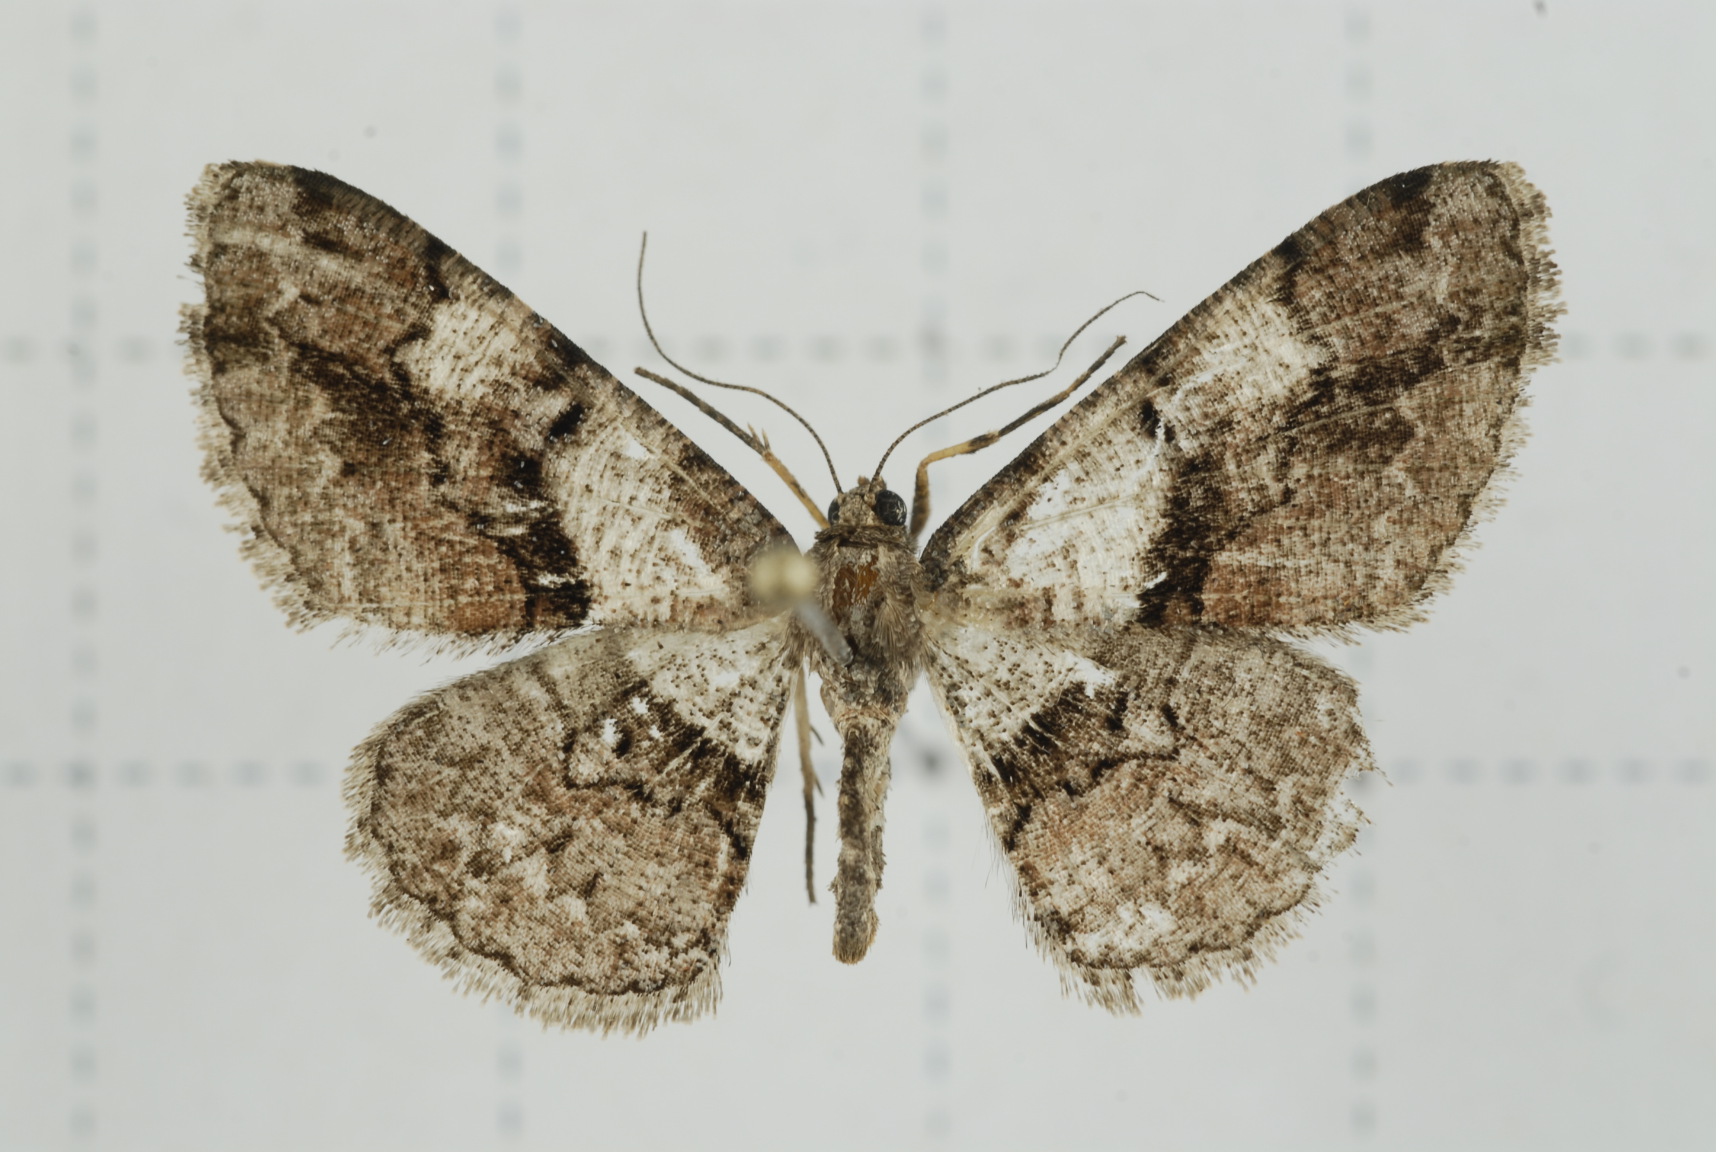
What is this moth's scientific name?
Satoblephara owadai
